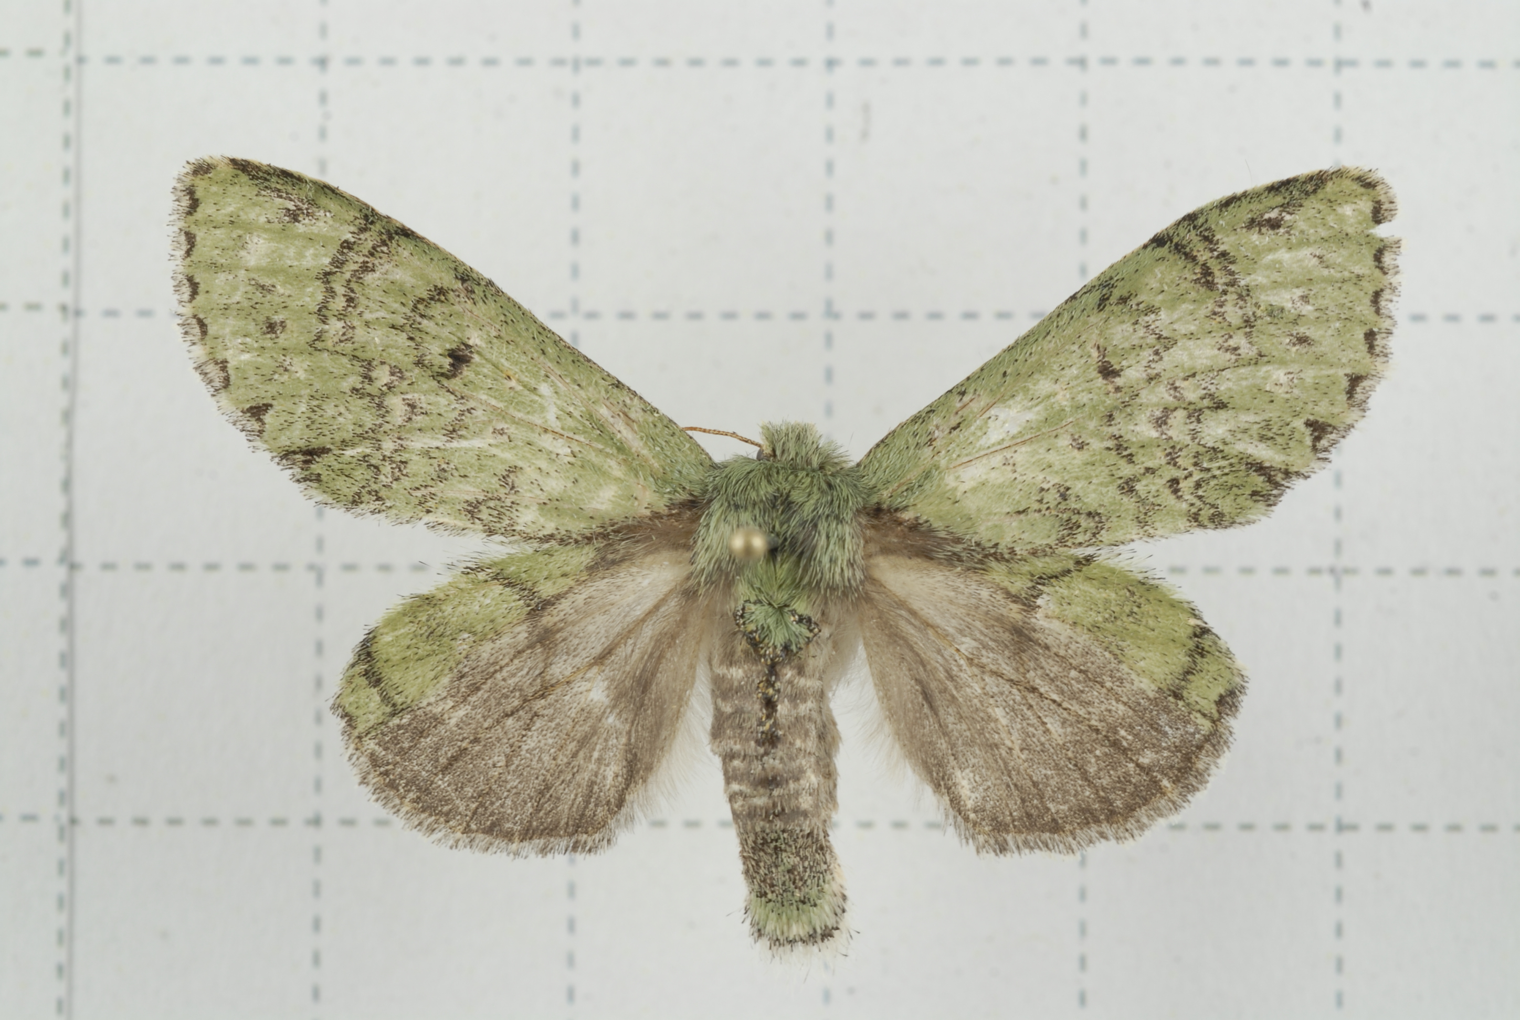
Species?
Benbowia takamukuanus
